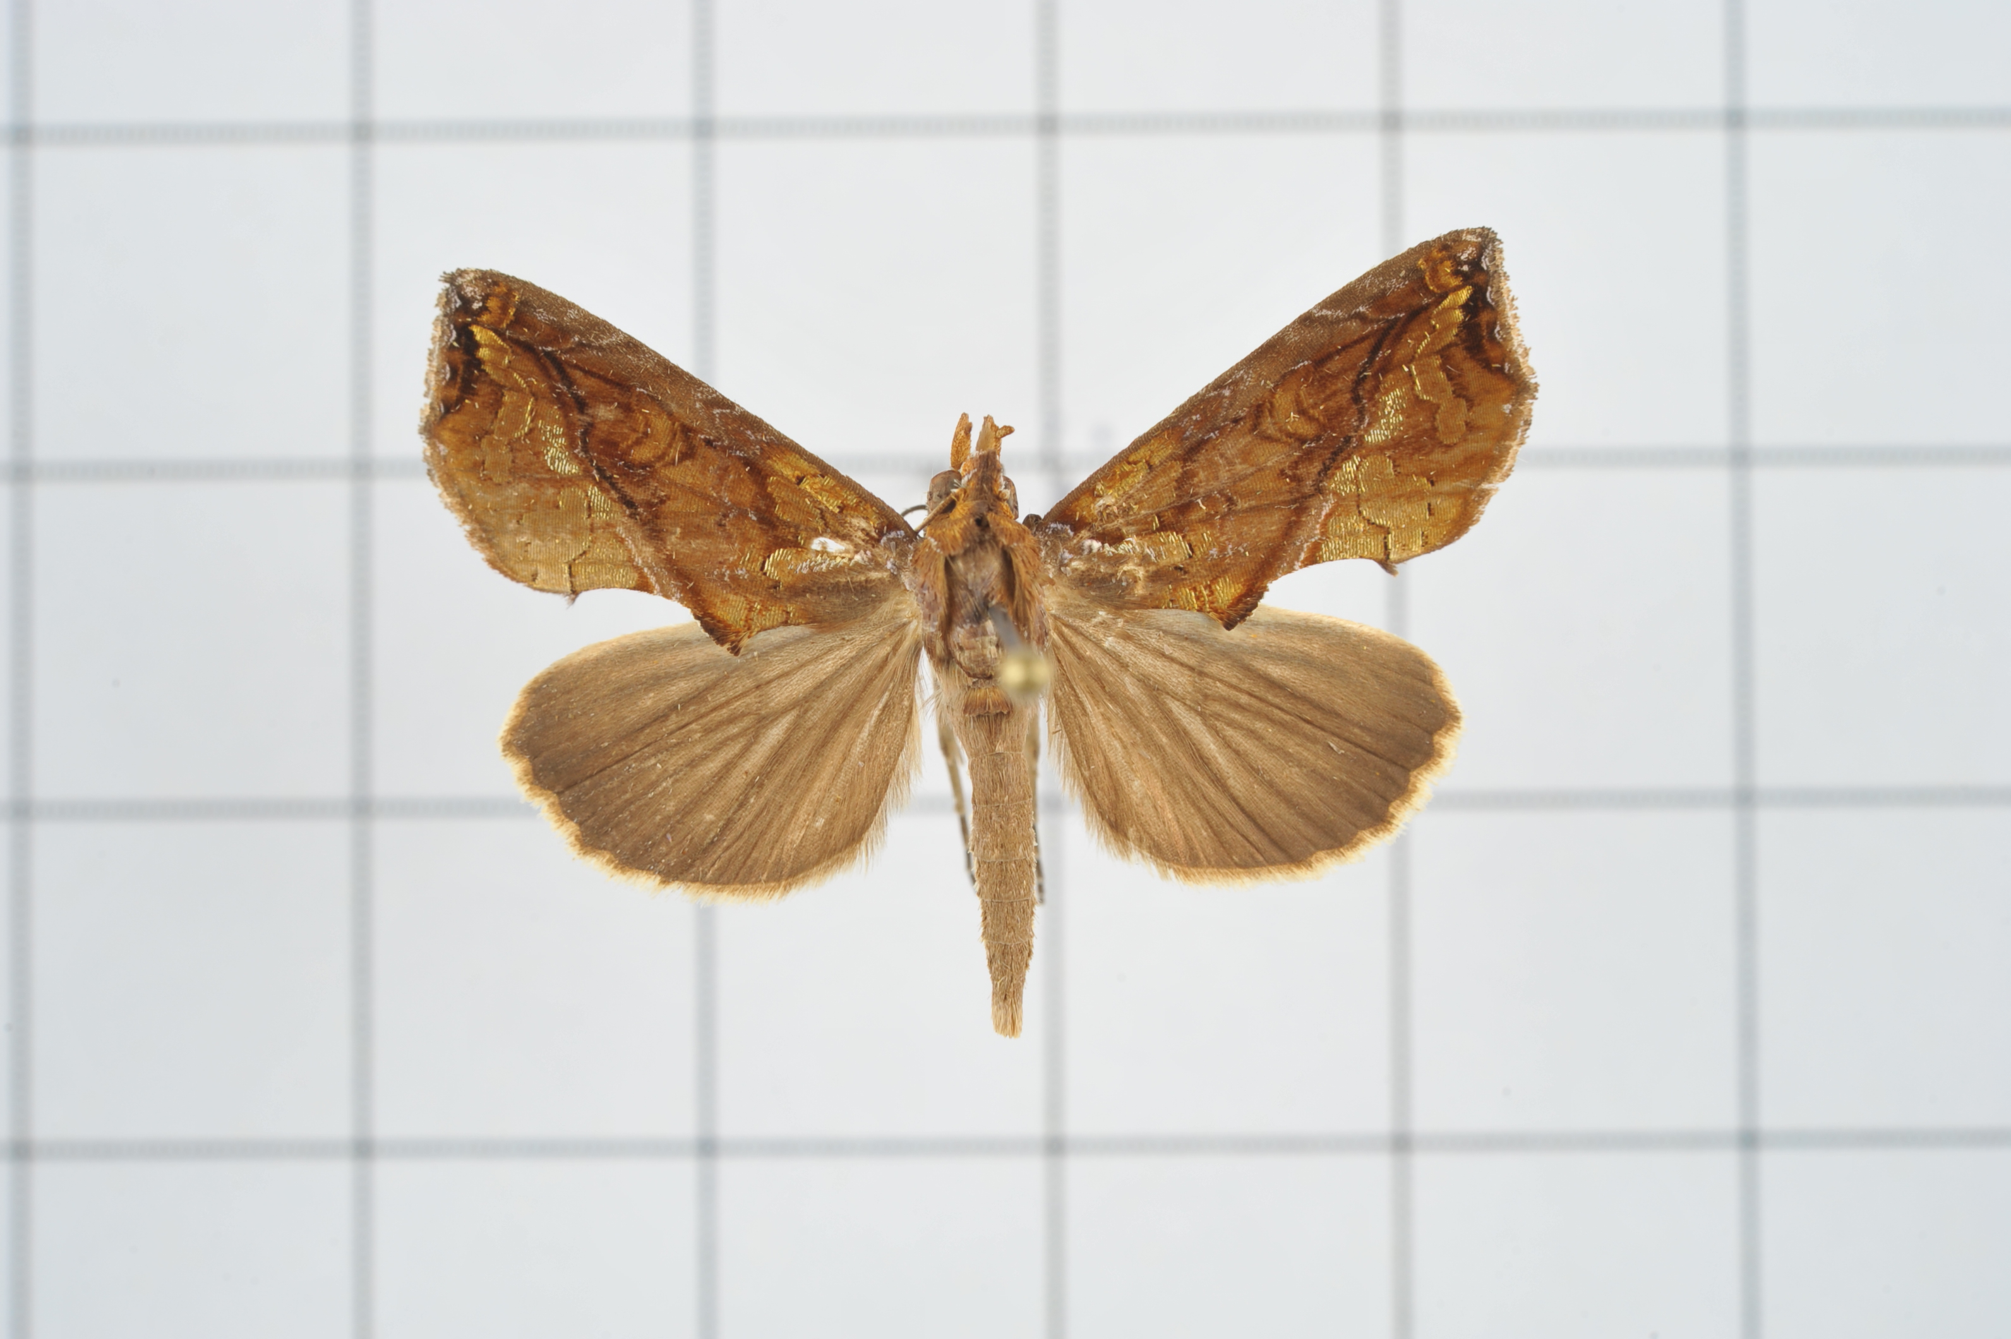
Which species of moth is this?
Plusiodonta coelonota
